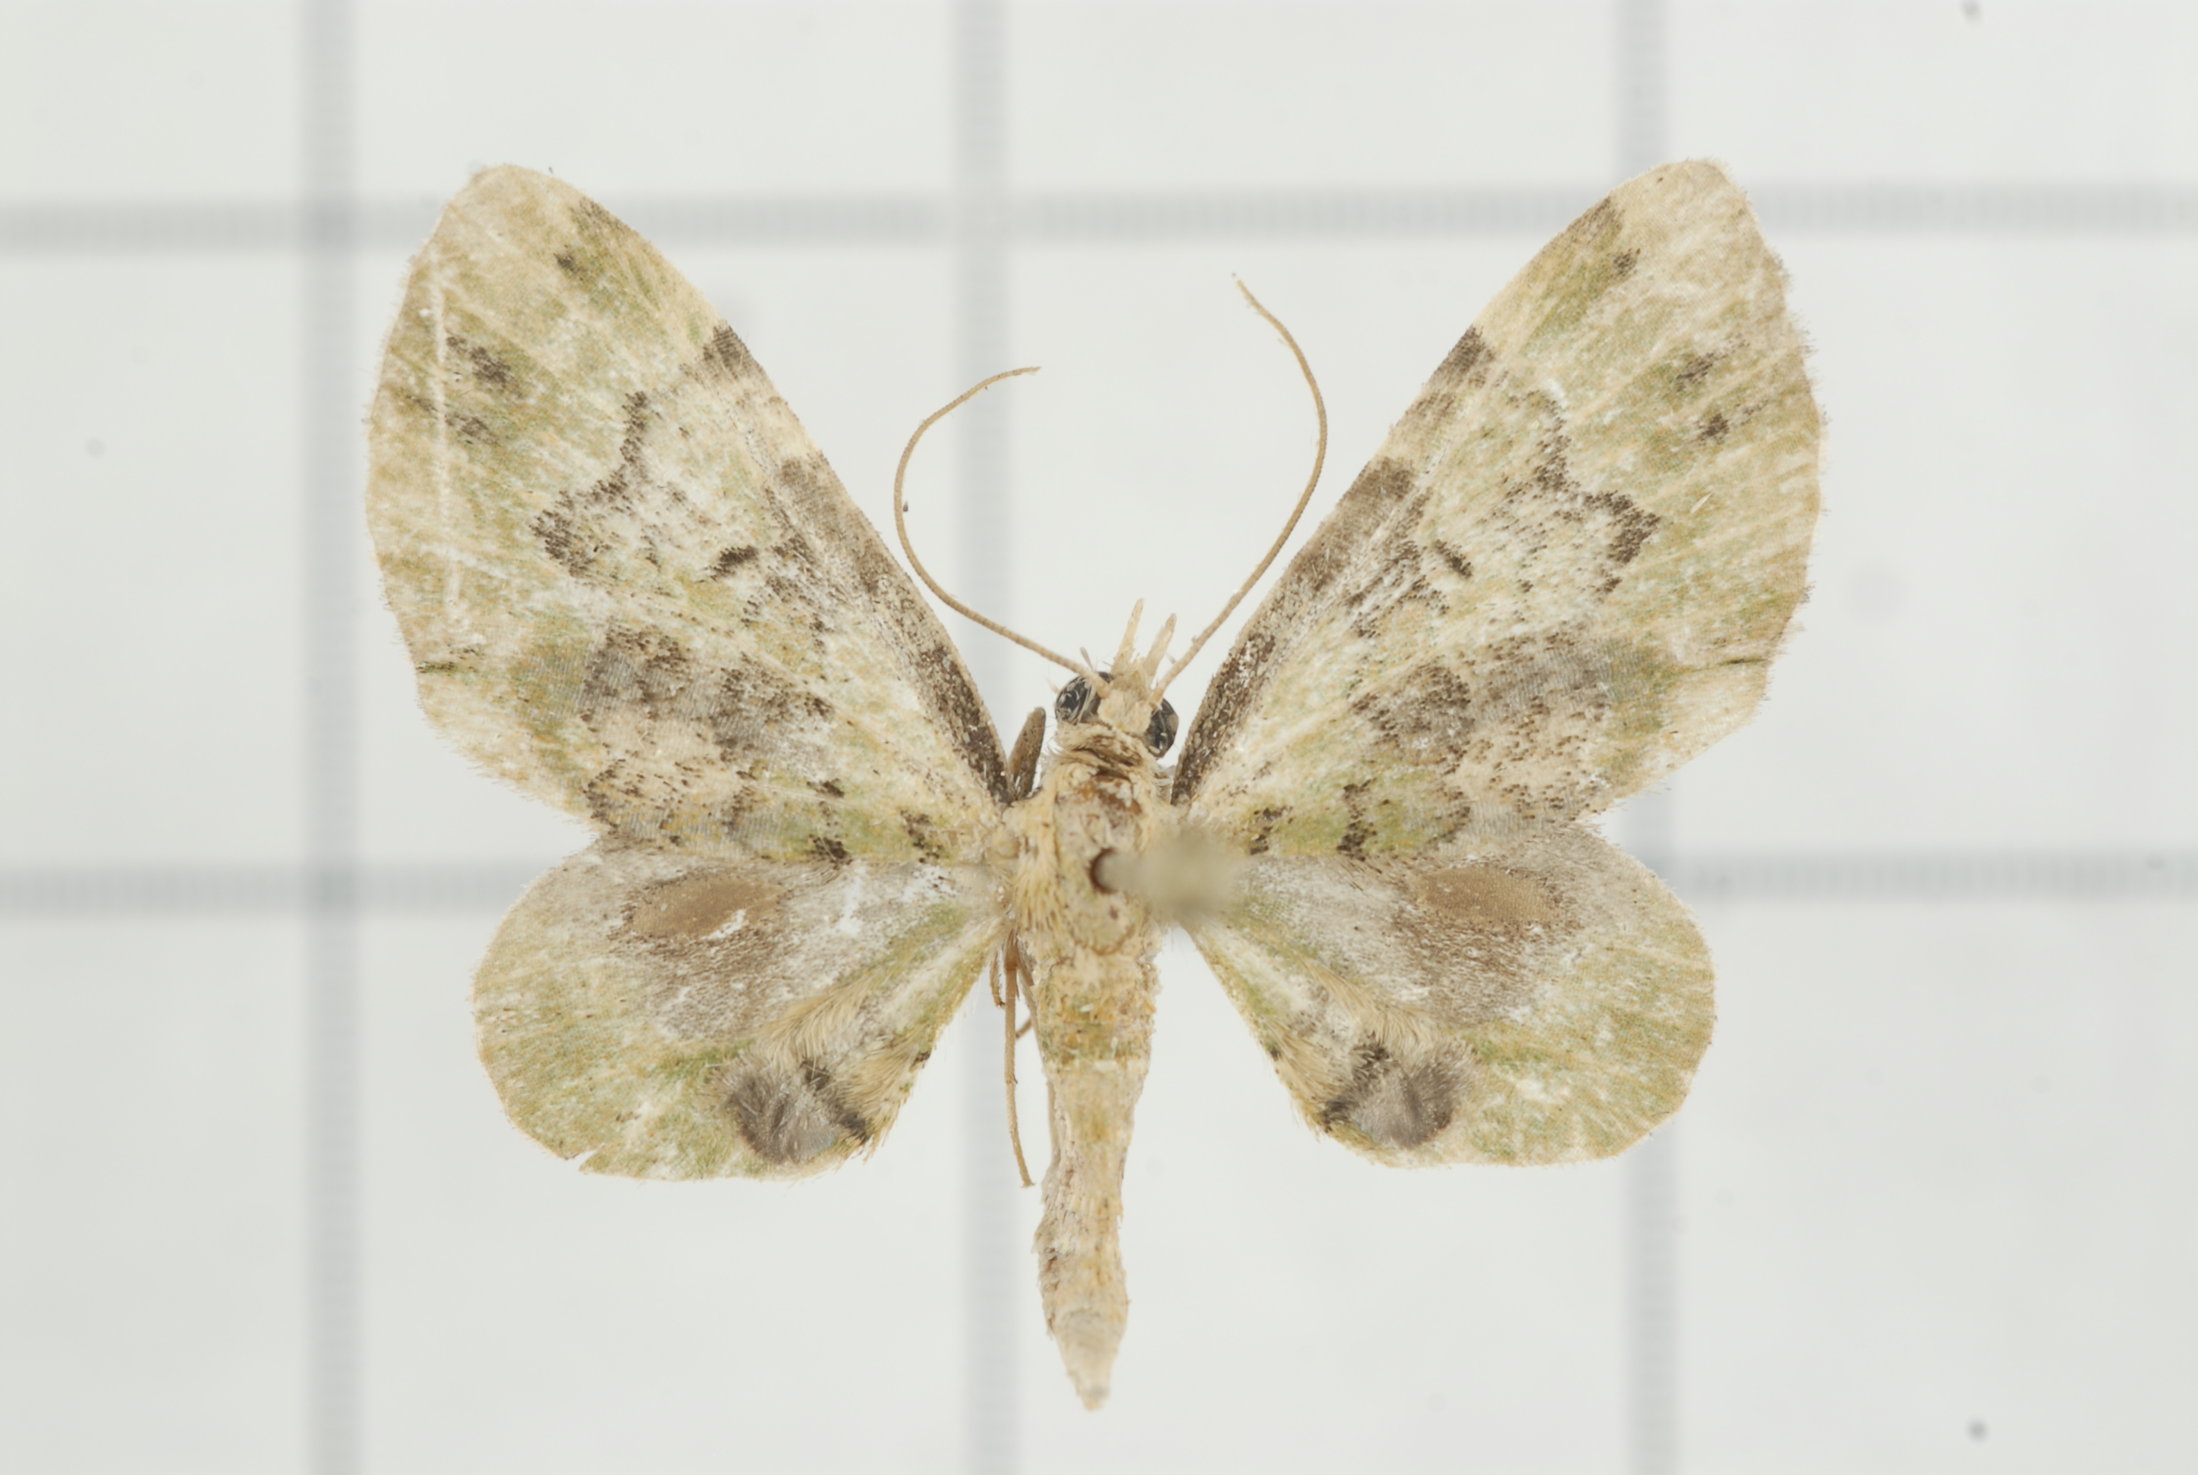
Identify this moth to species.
Ardonis filicata filicata
